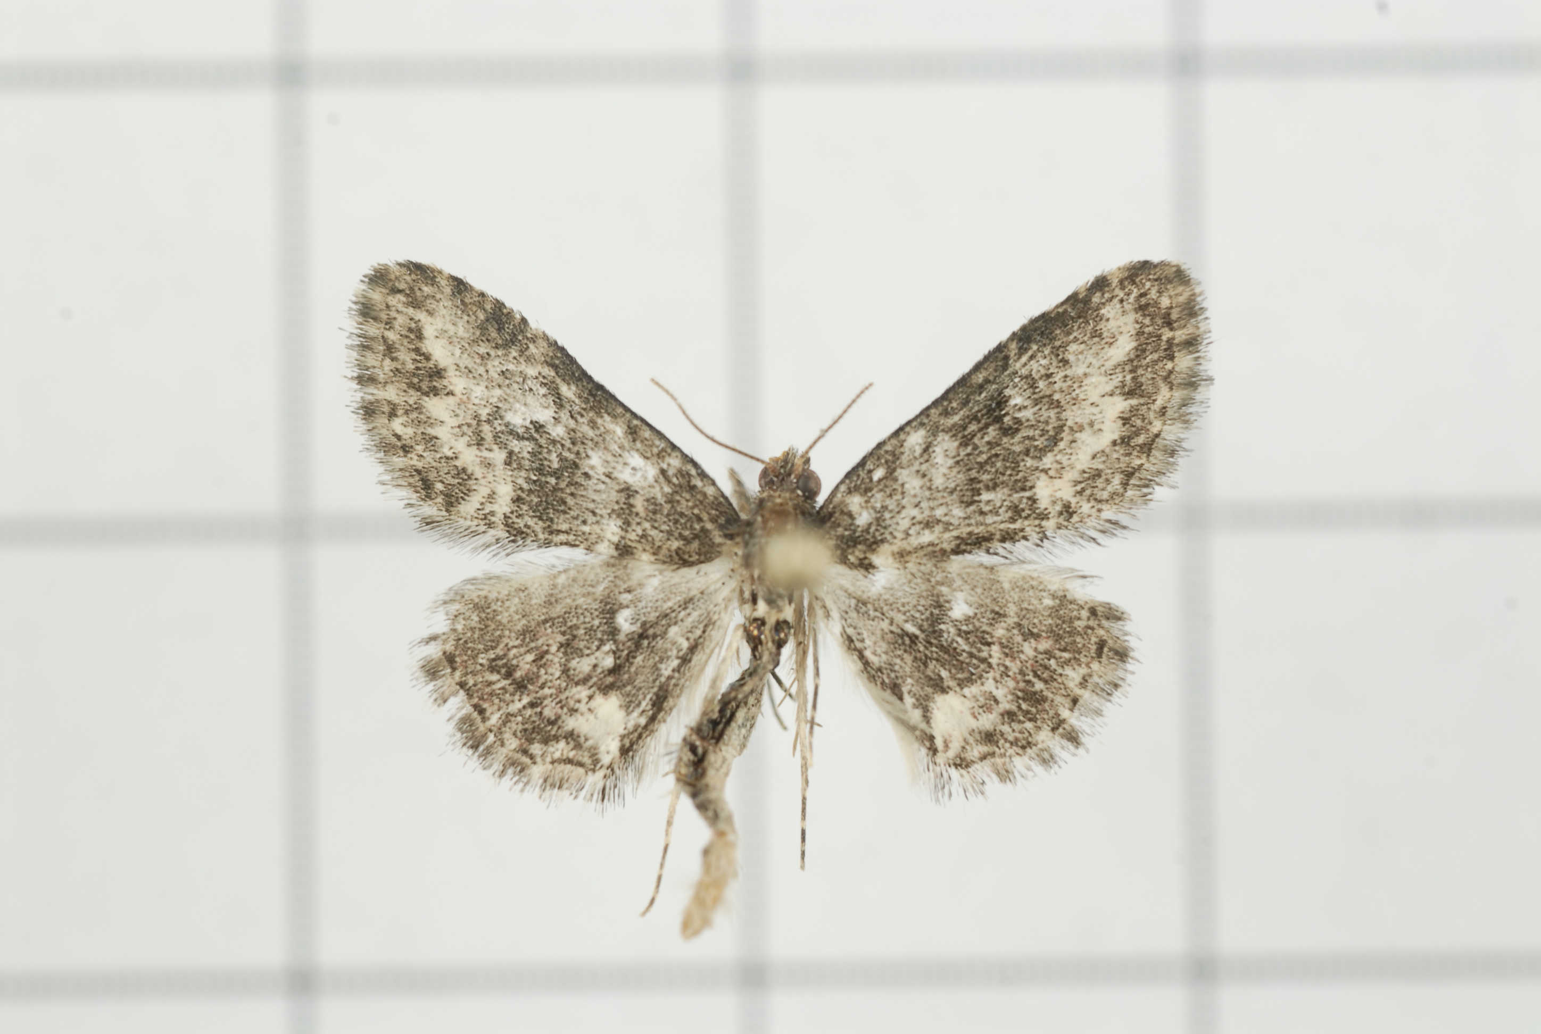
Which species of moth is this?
Paragona inchoata
